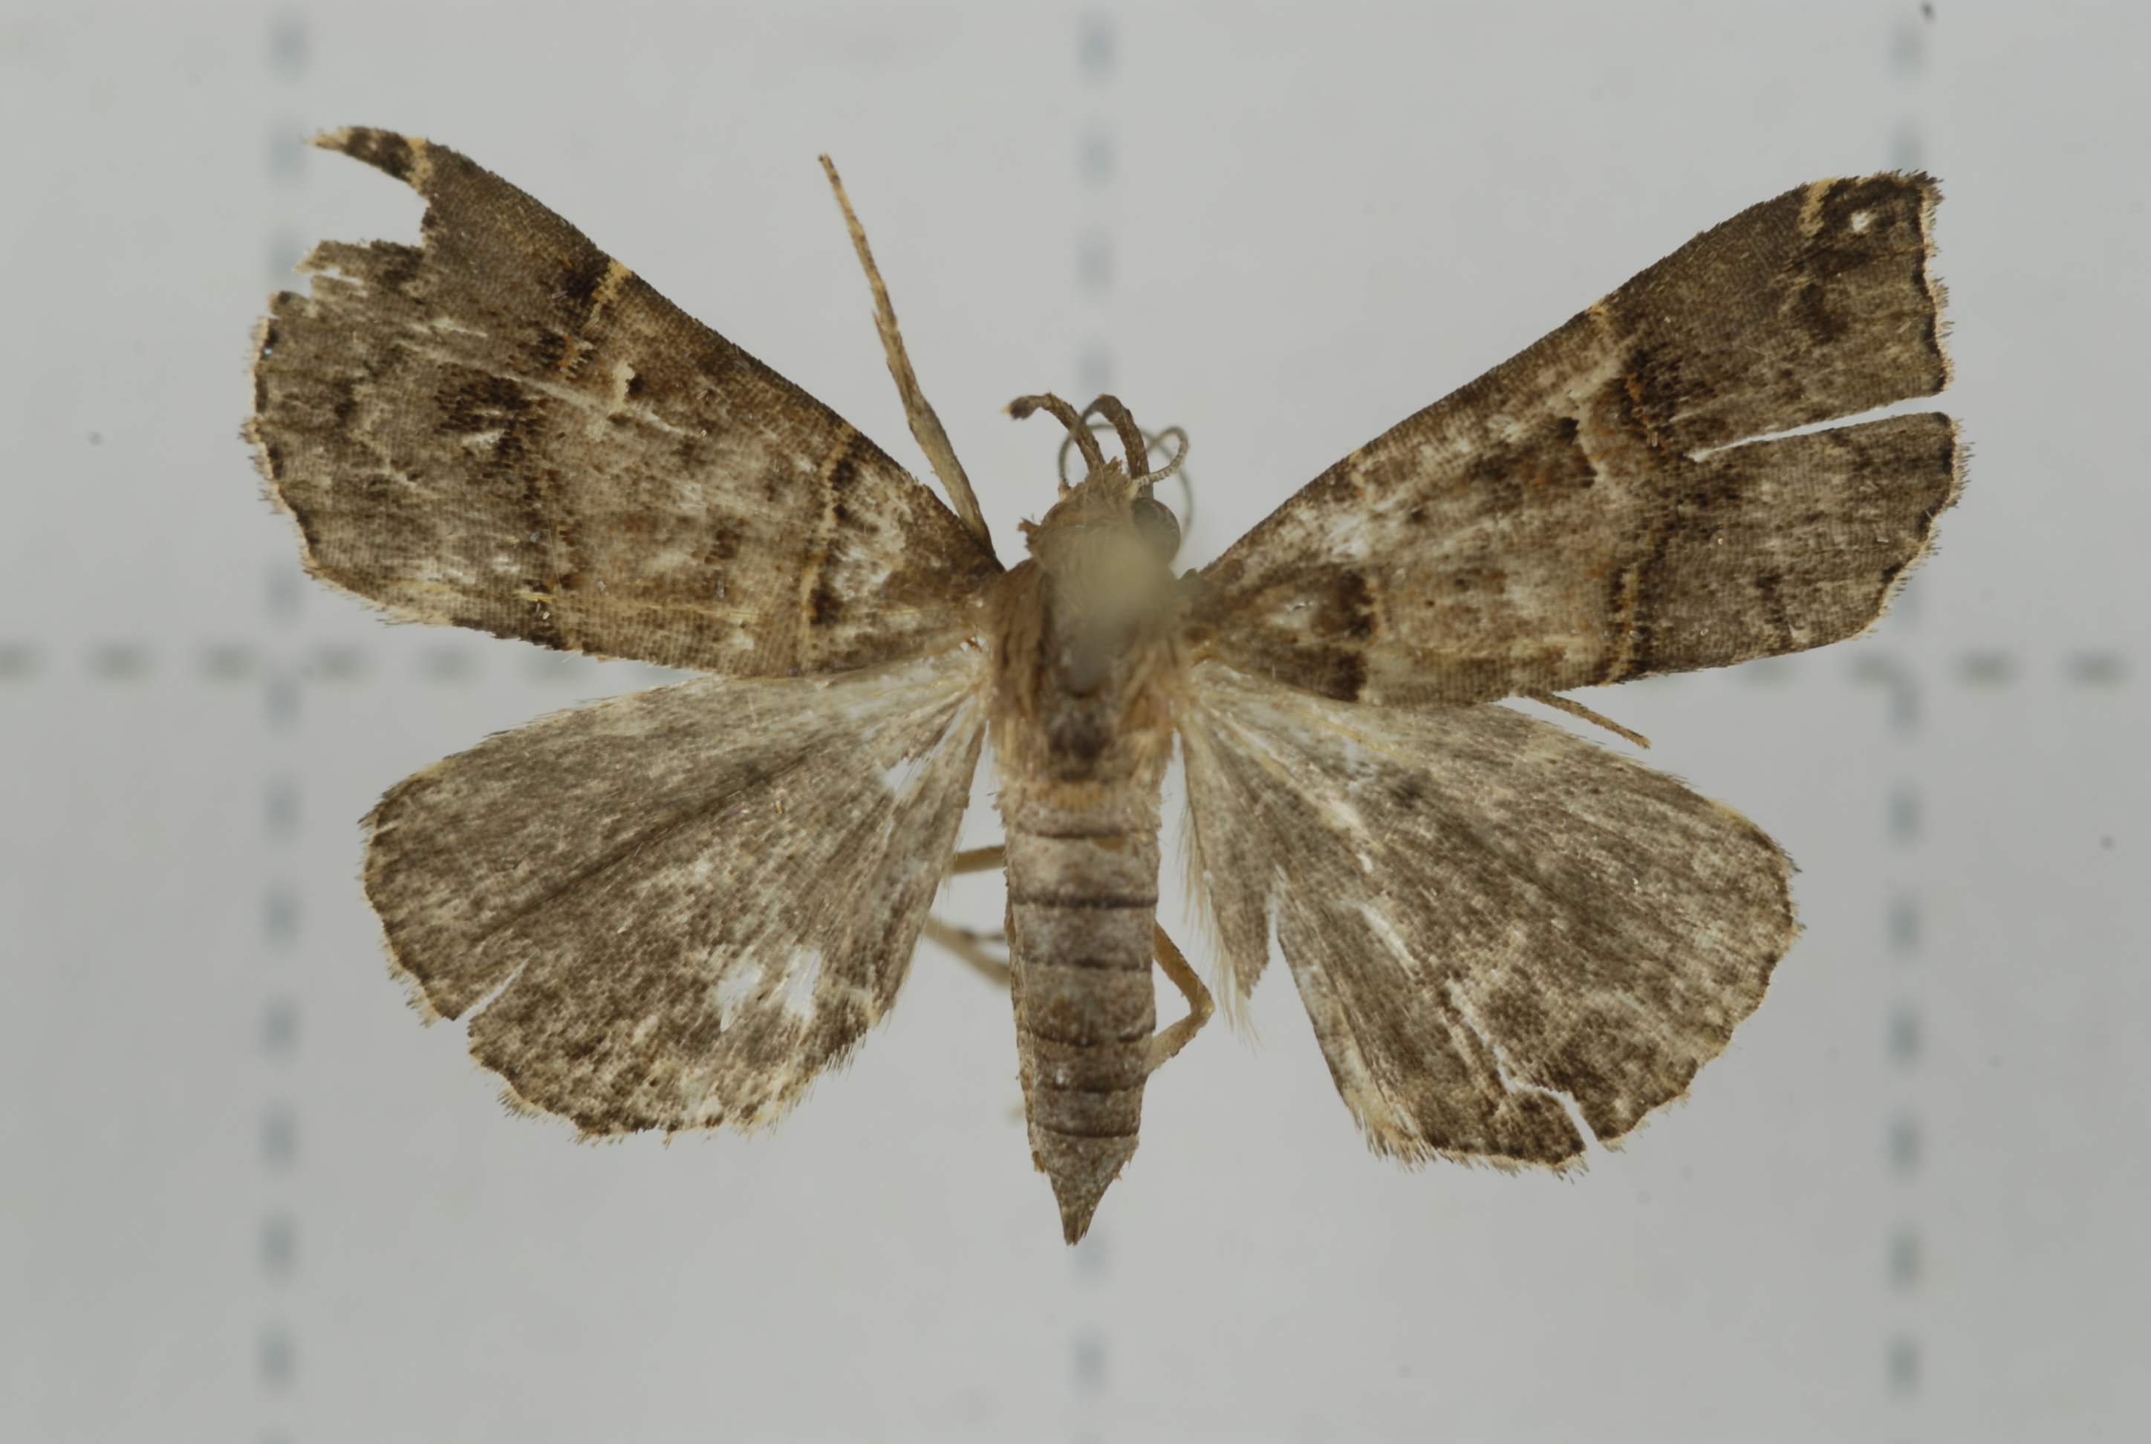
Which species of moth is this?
Bertula kosemponica
